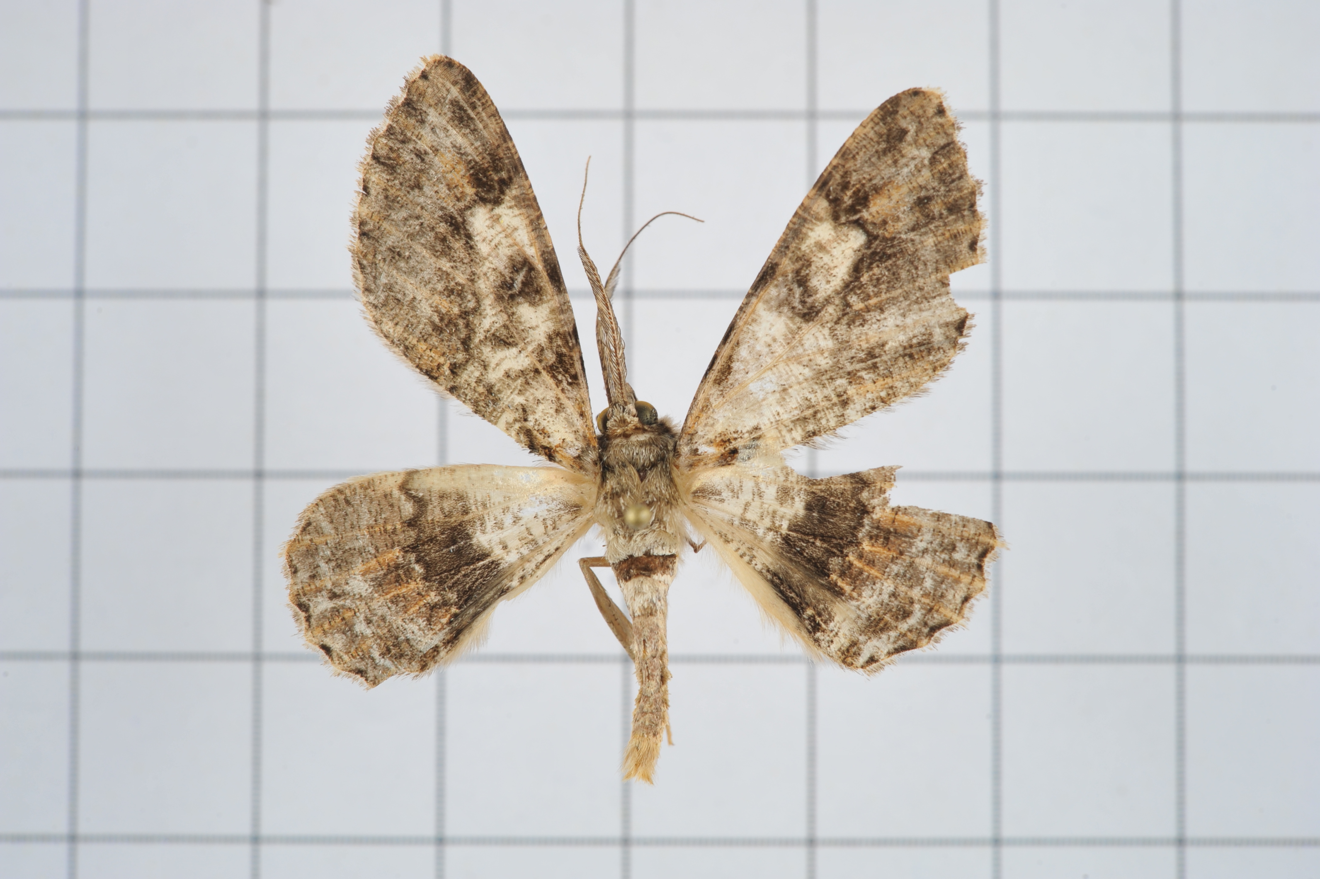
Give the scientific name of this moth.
Cleora fraterna
